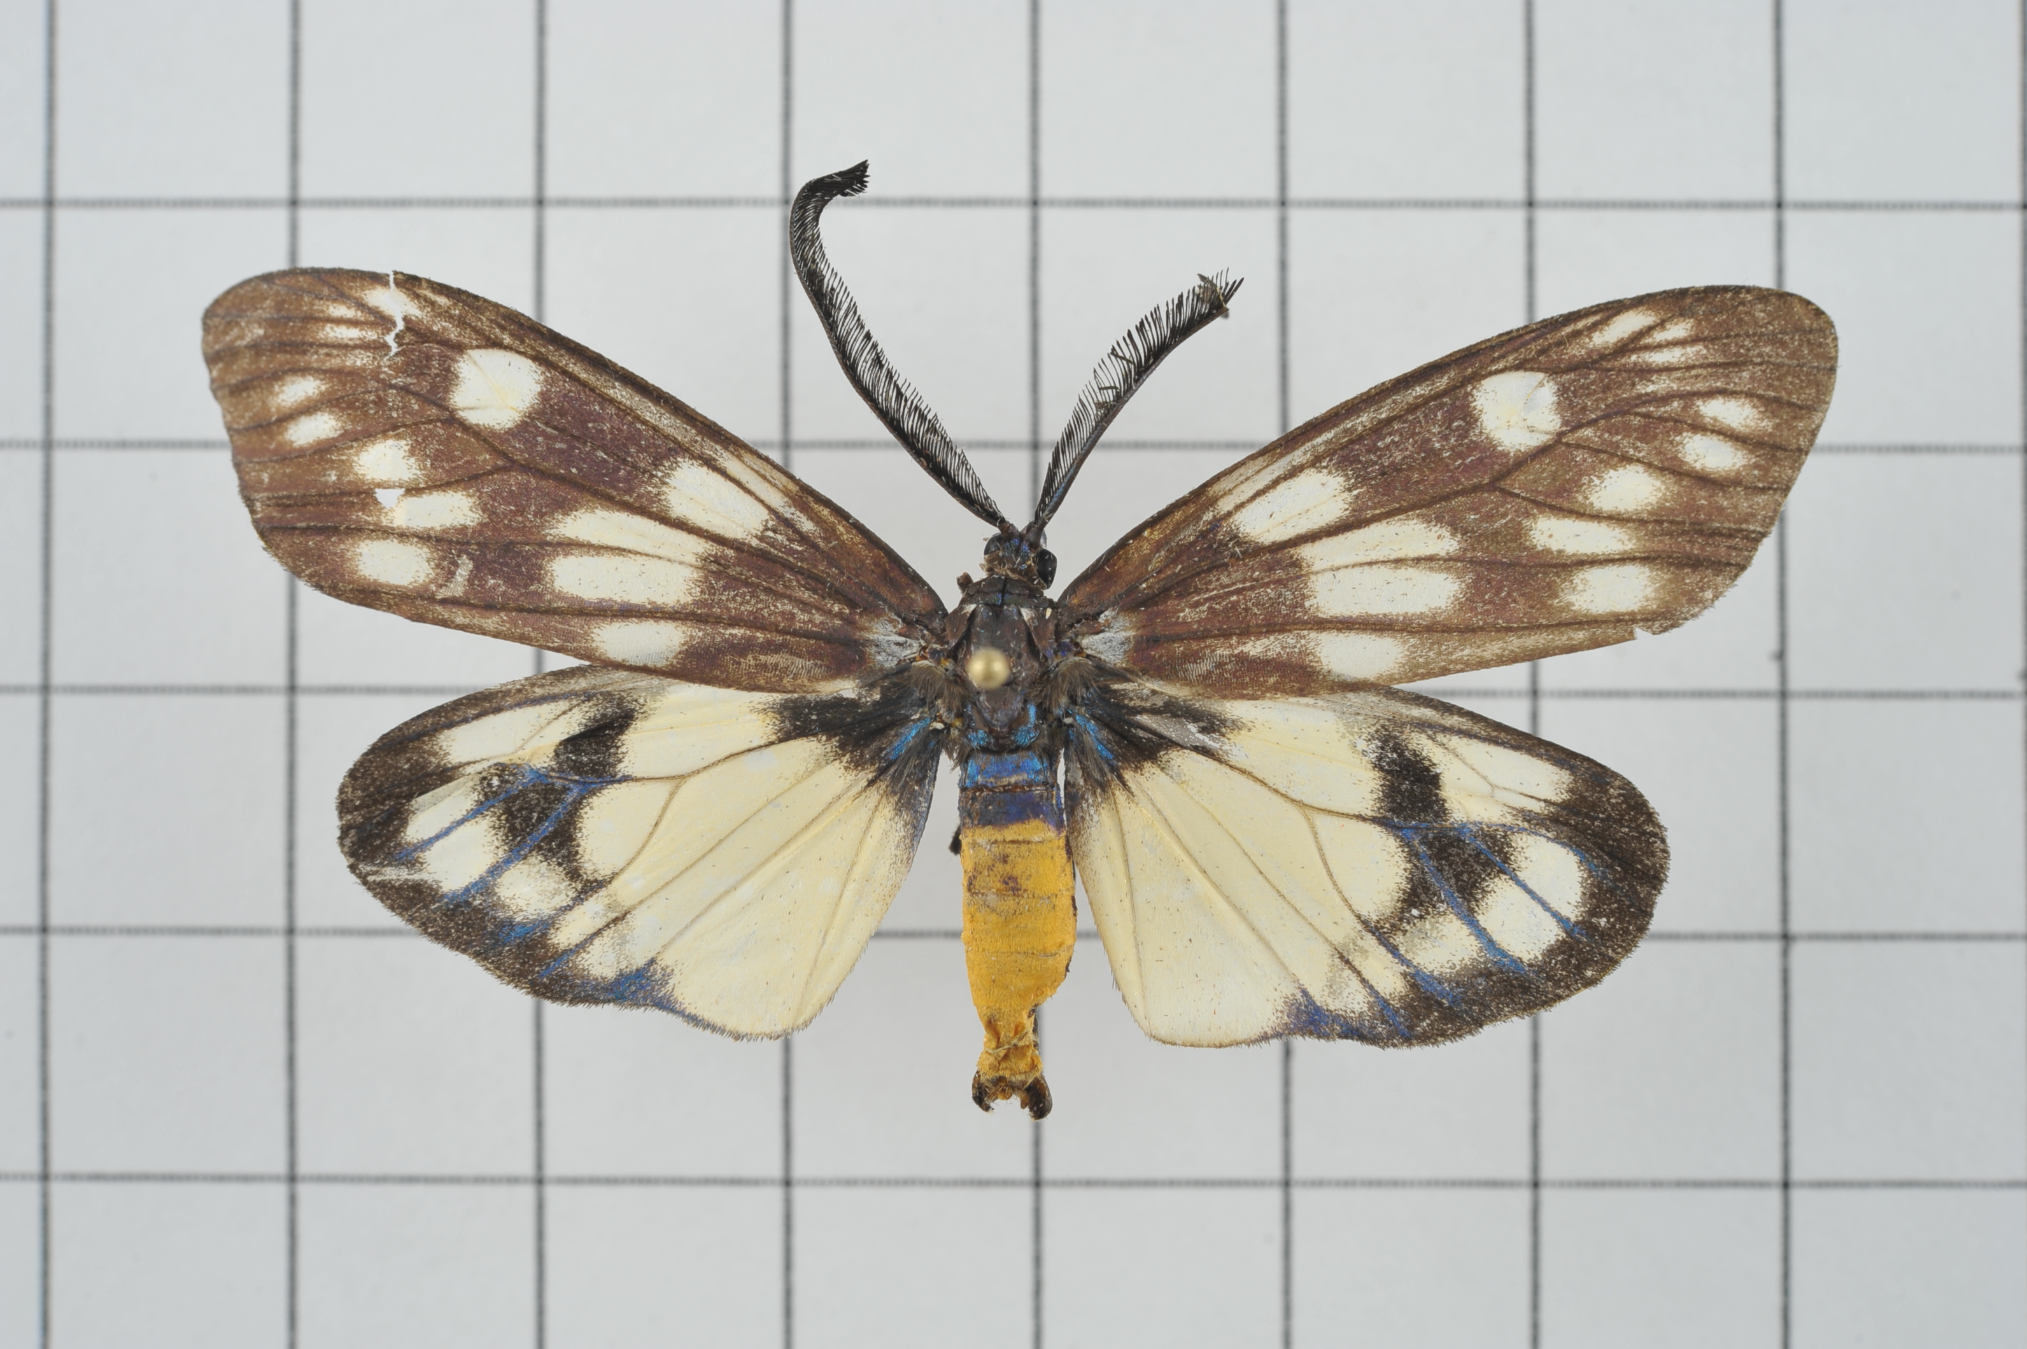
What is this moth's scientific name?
Eterusia aedea formosana
